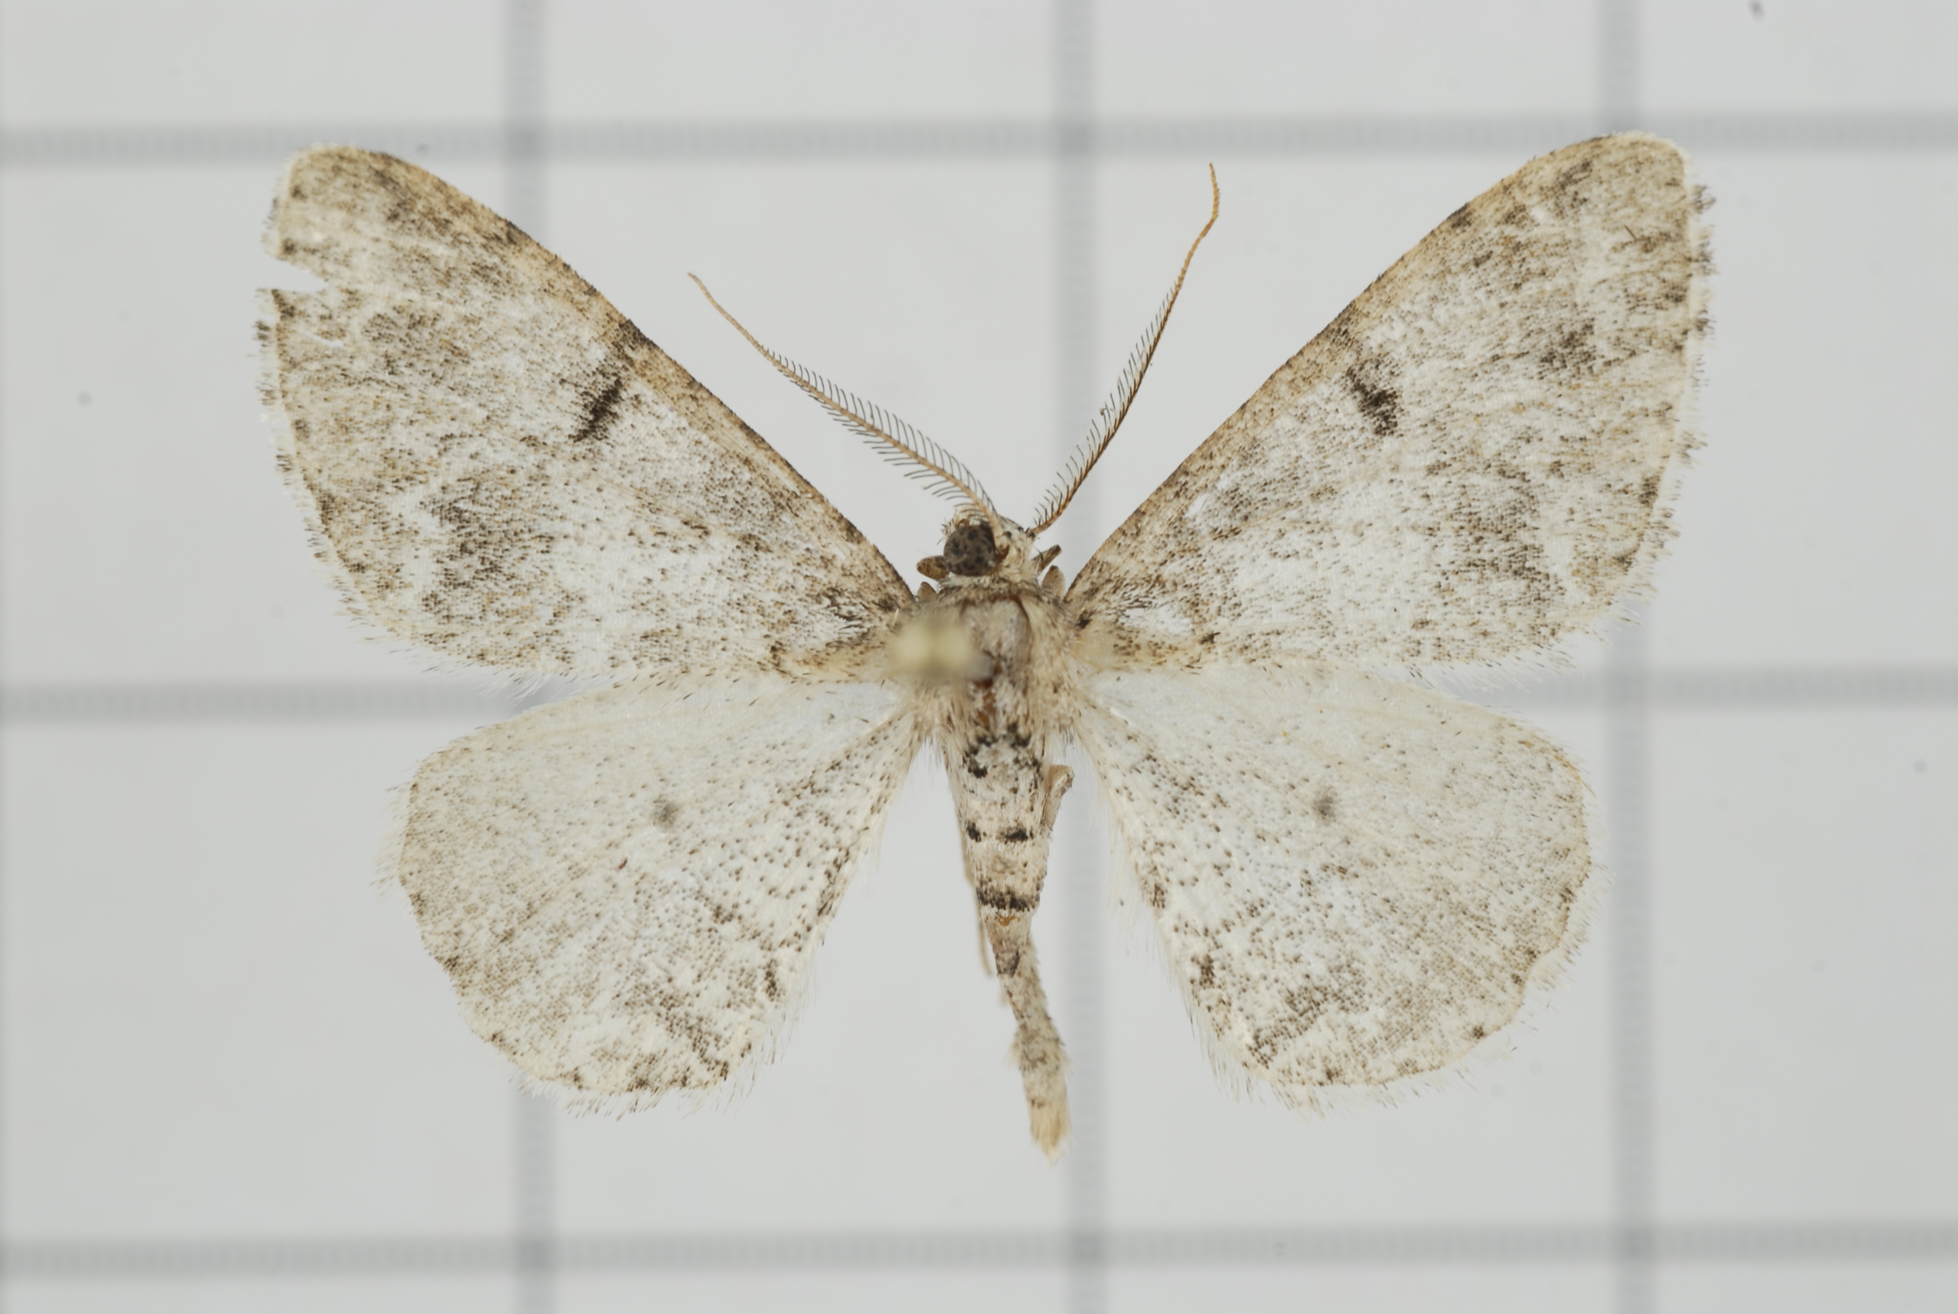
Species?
Alcis nubeculosa
